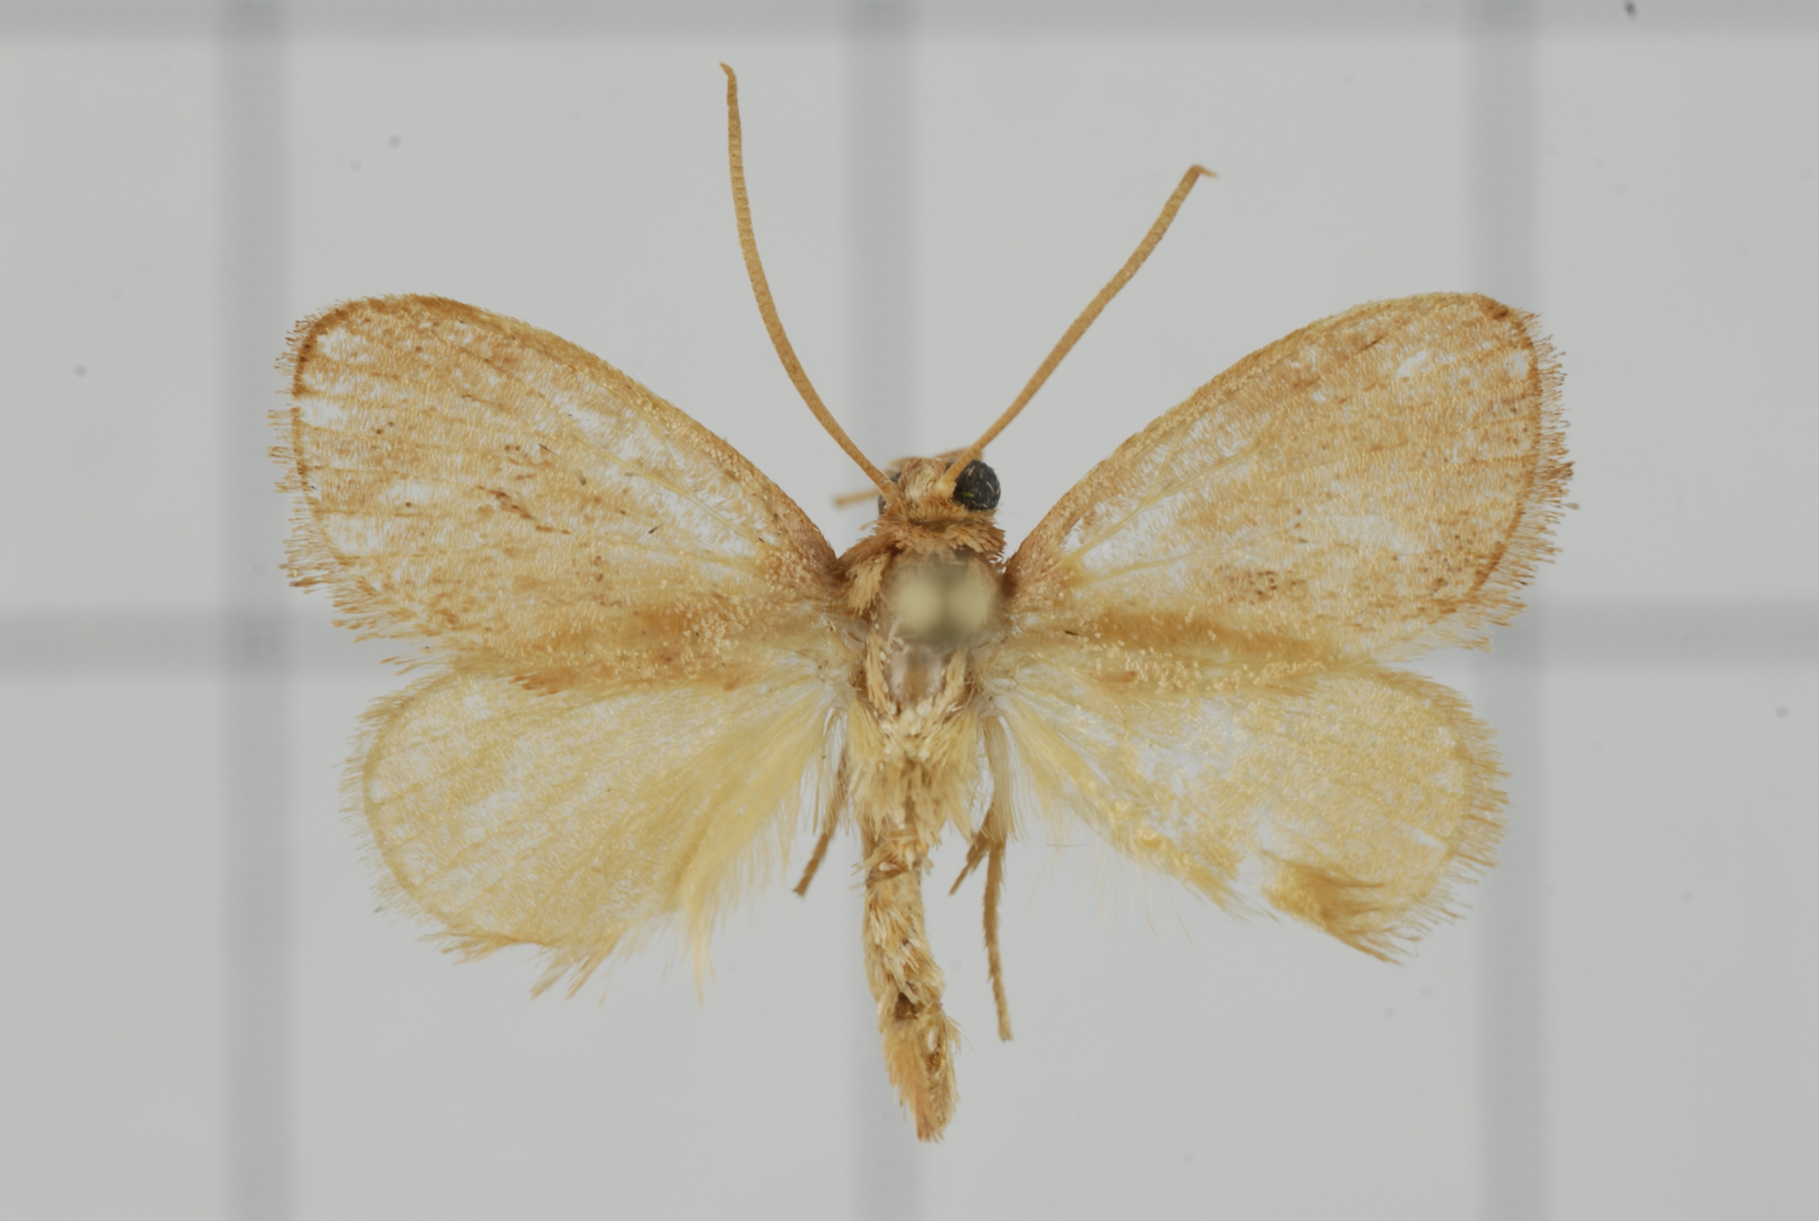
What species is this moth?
Flavinarosa obscura
